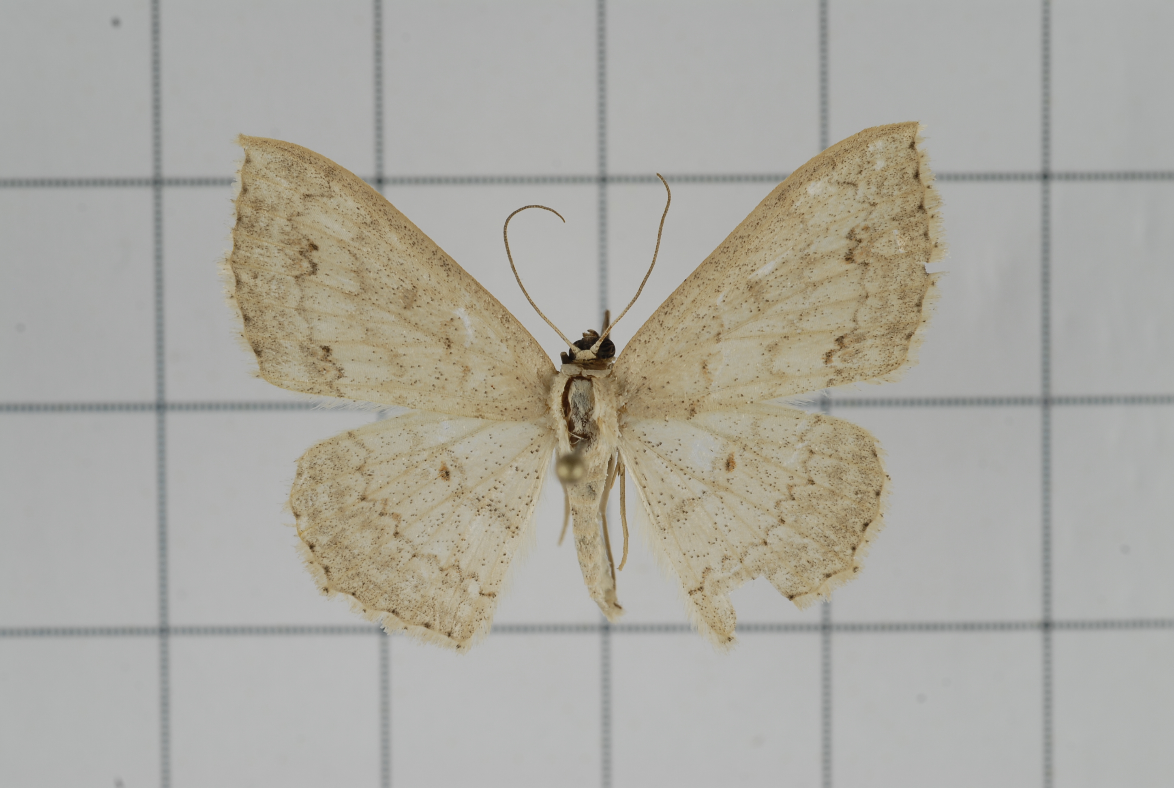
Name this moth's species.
Scopula formosana
